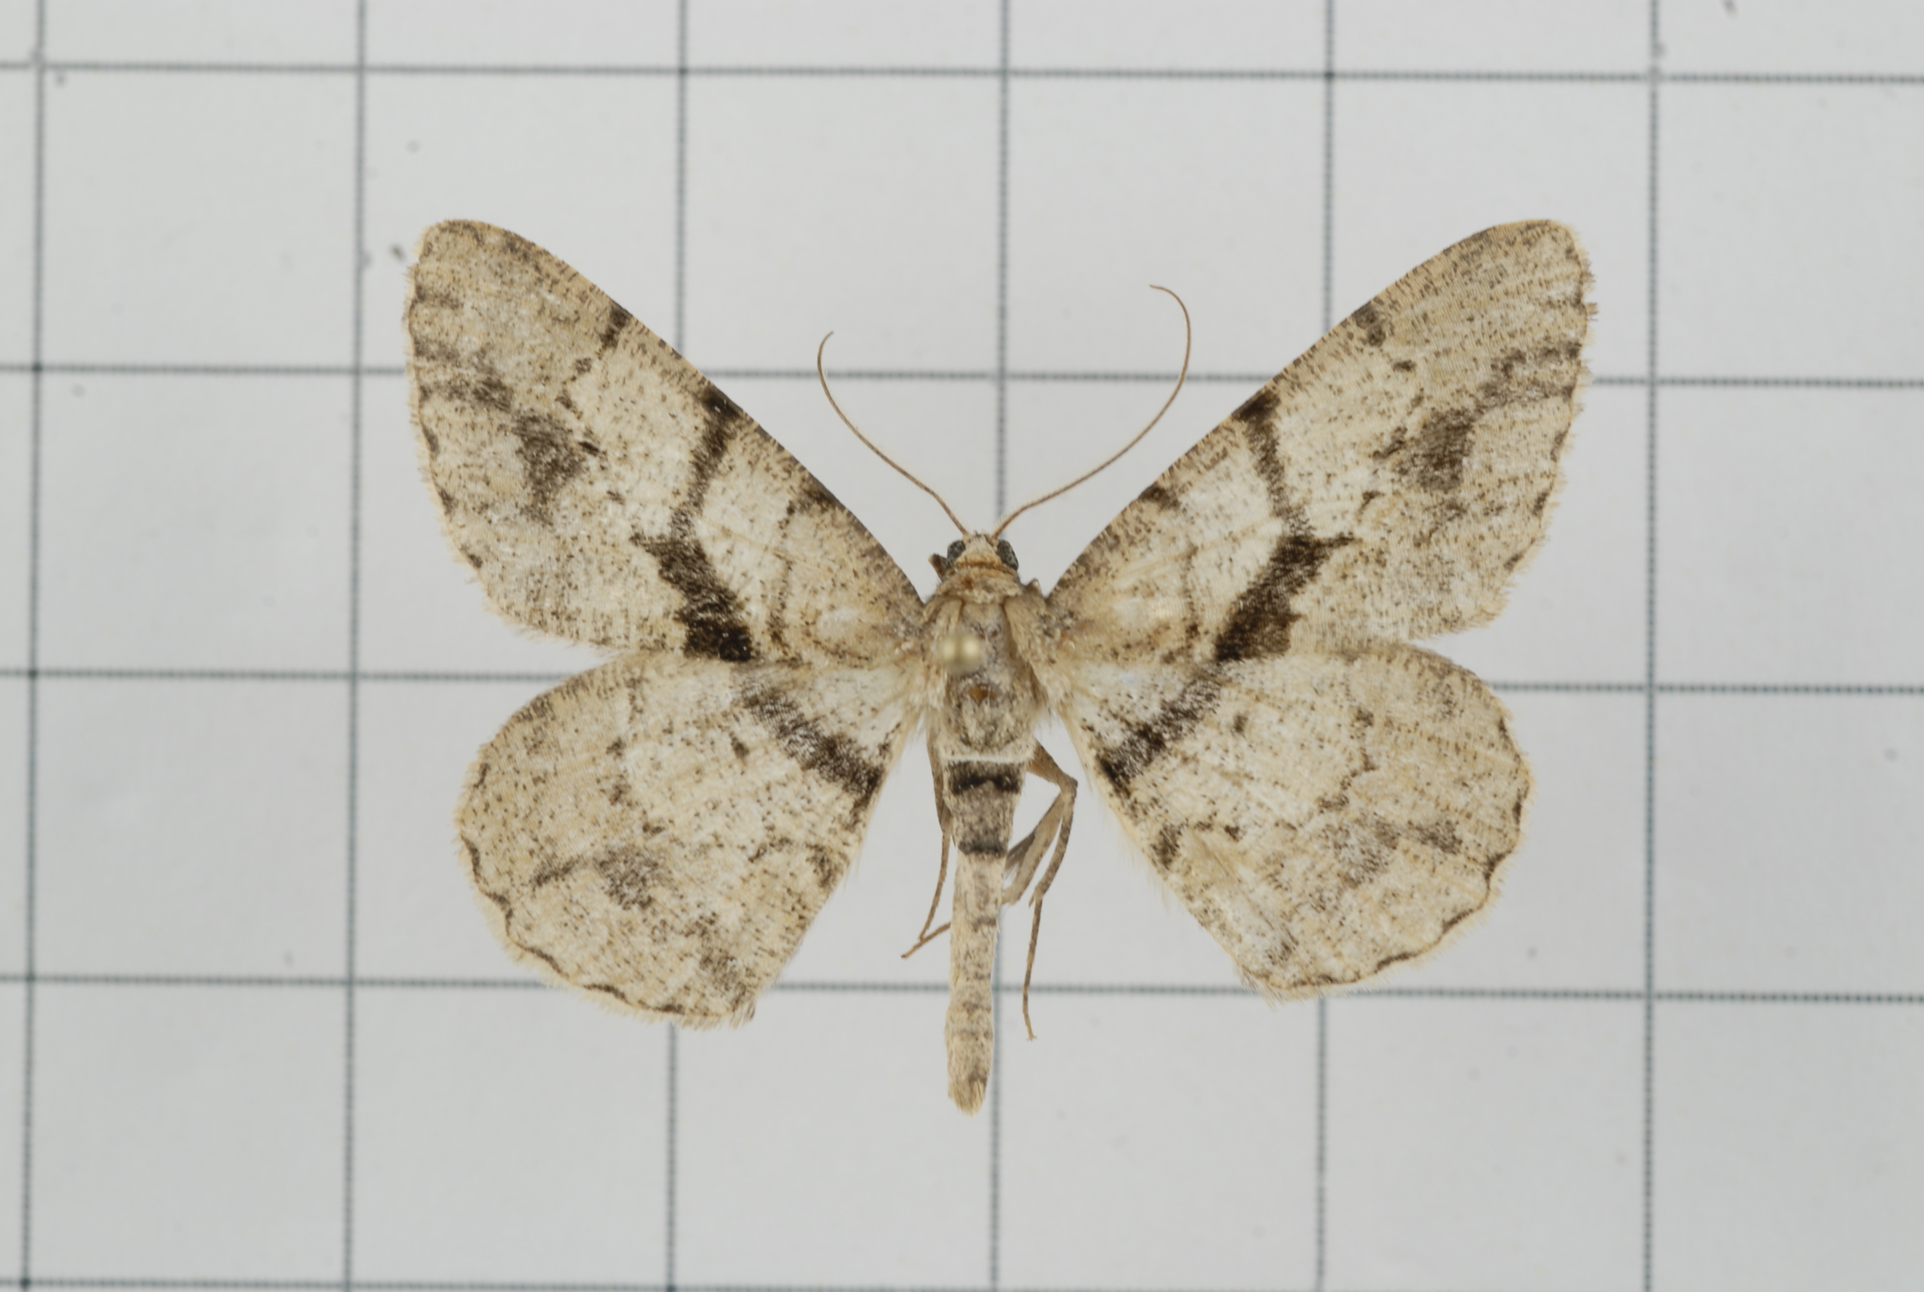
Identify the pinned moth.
Psilalcis diorthogonia
